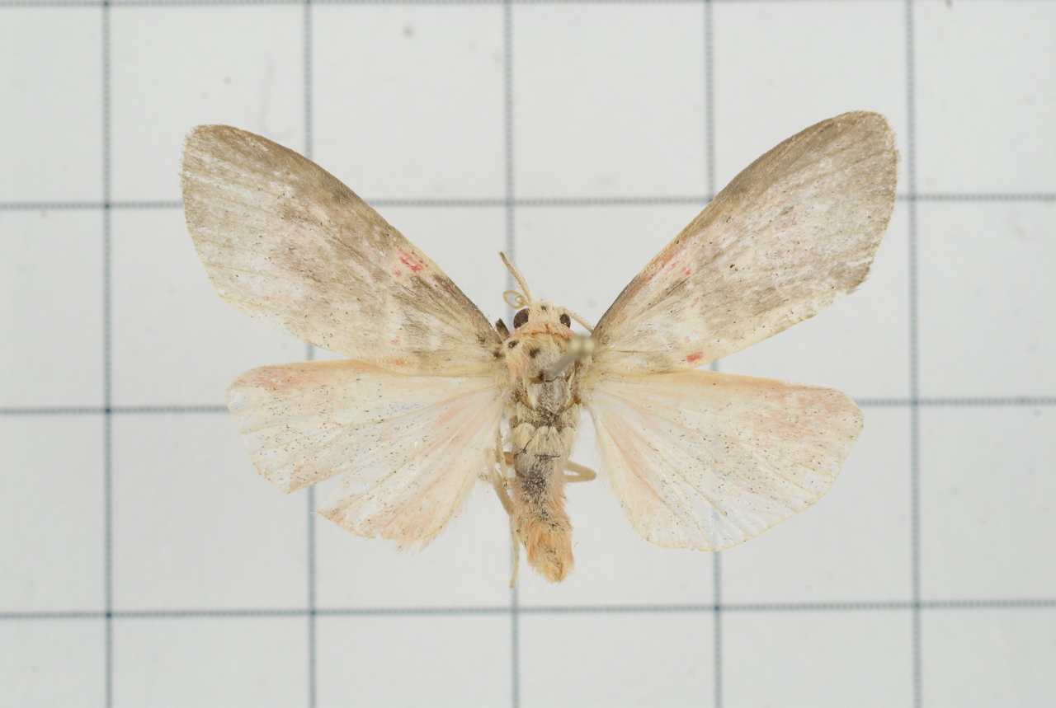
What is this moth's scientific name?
Barsine fuscozonata
